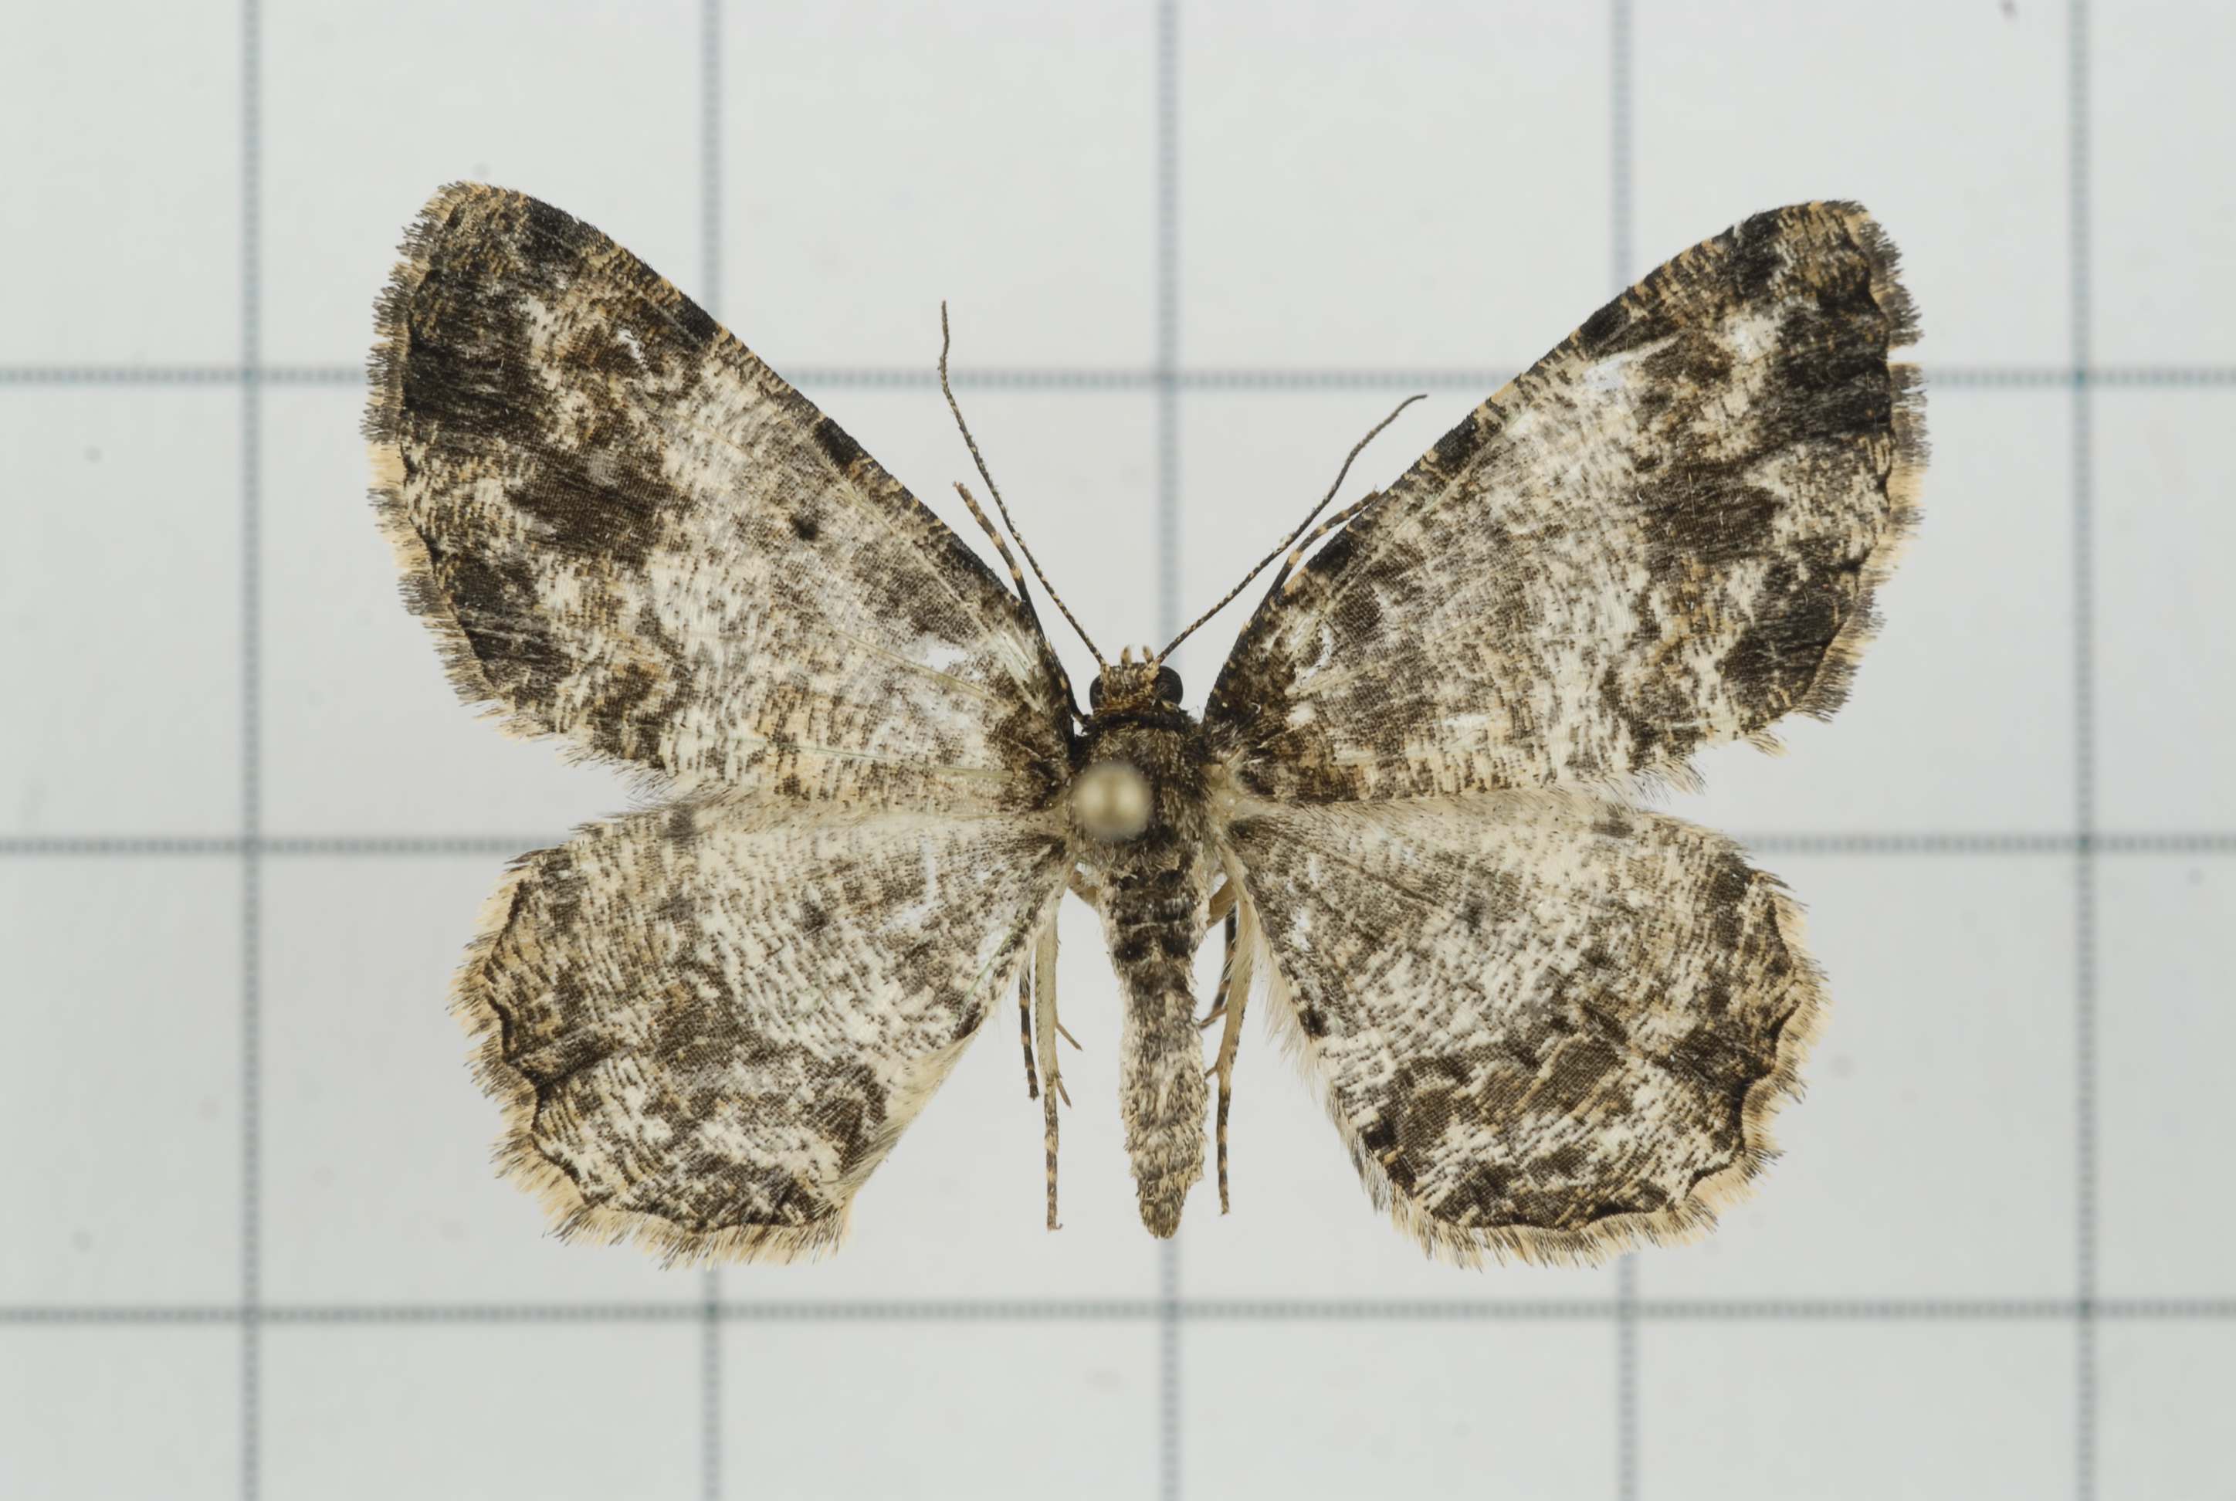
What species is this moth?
Deileptenia rimosaria
